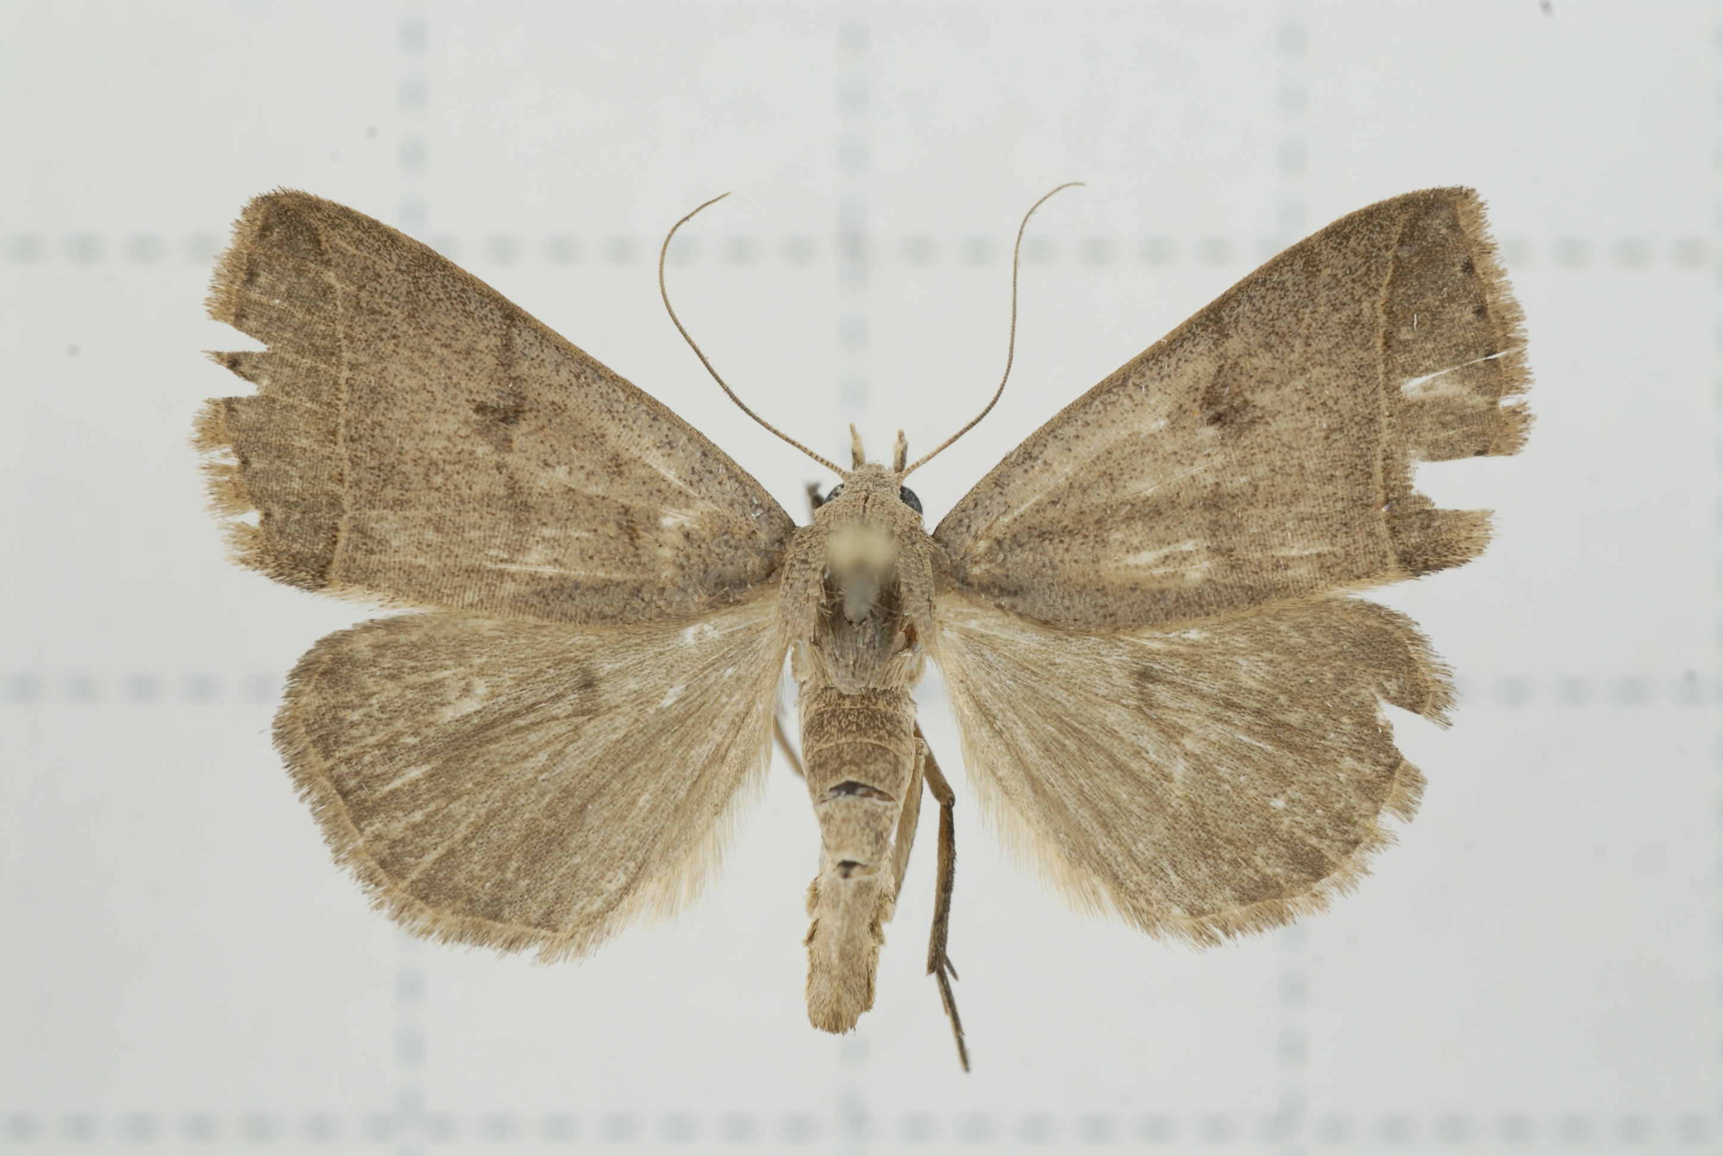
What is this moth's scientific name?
Bocula caradrinoides
